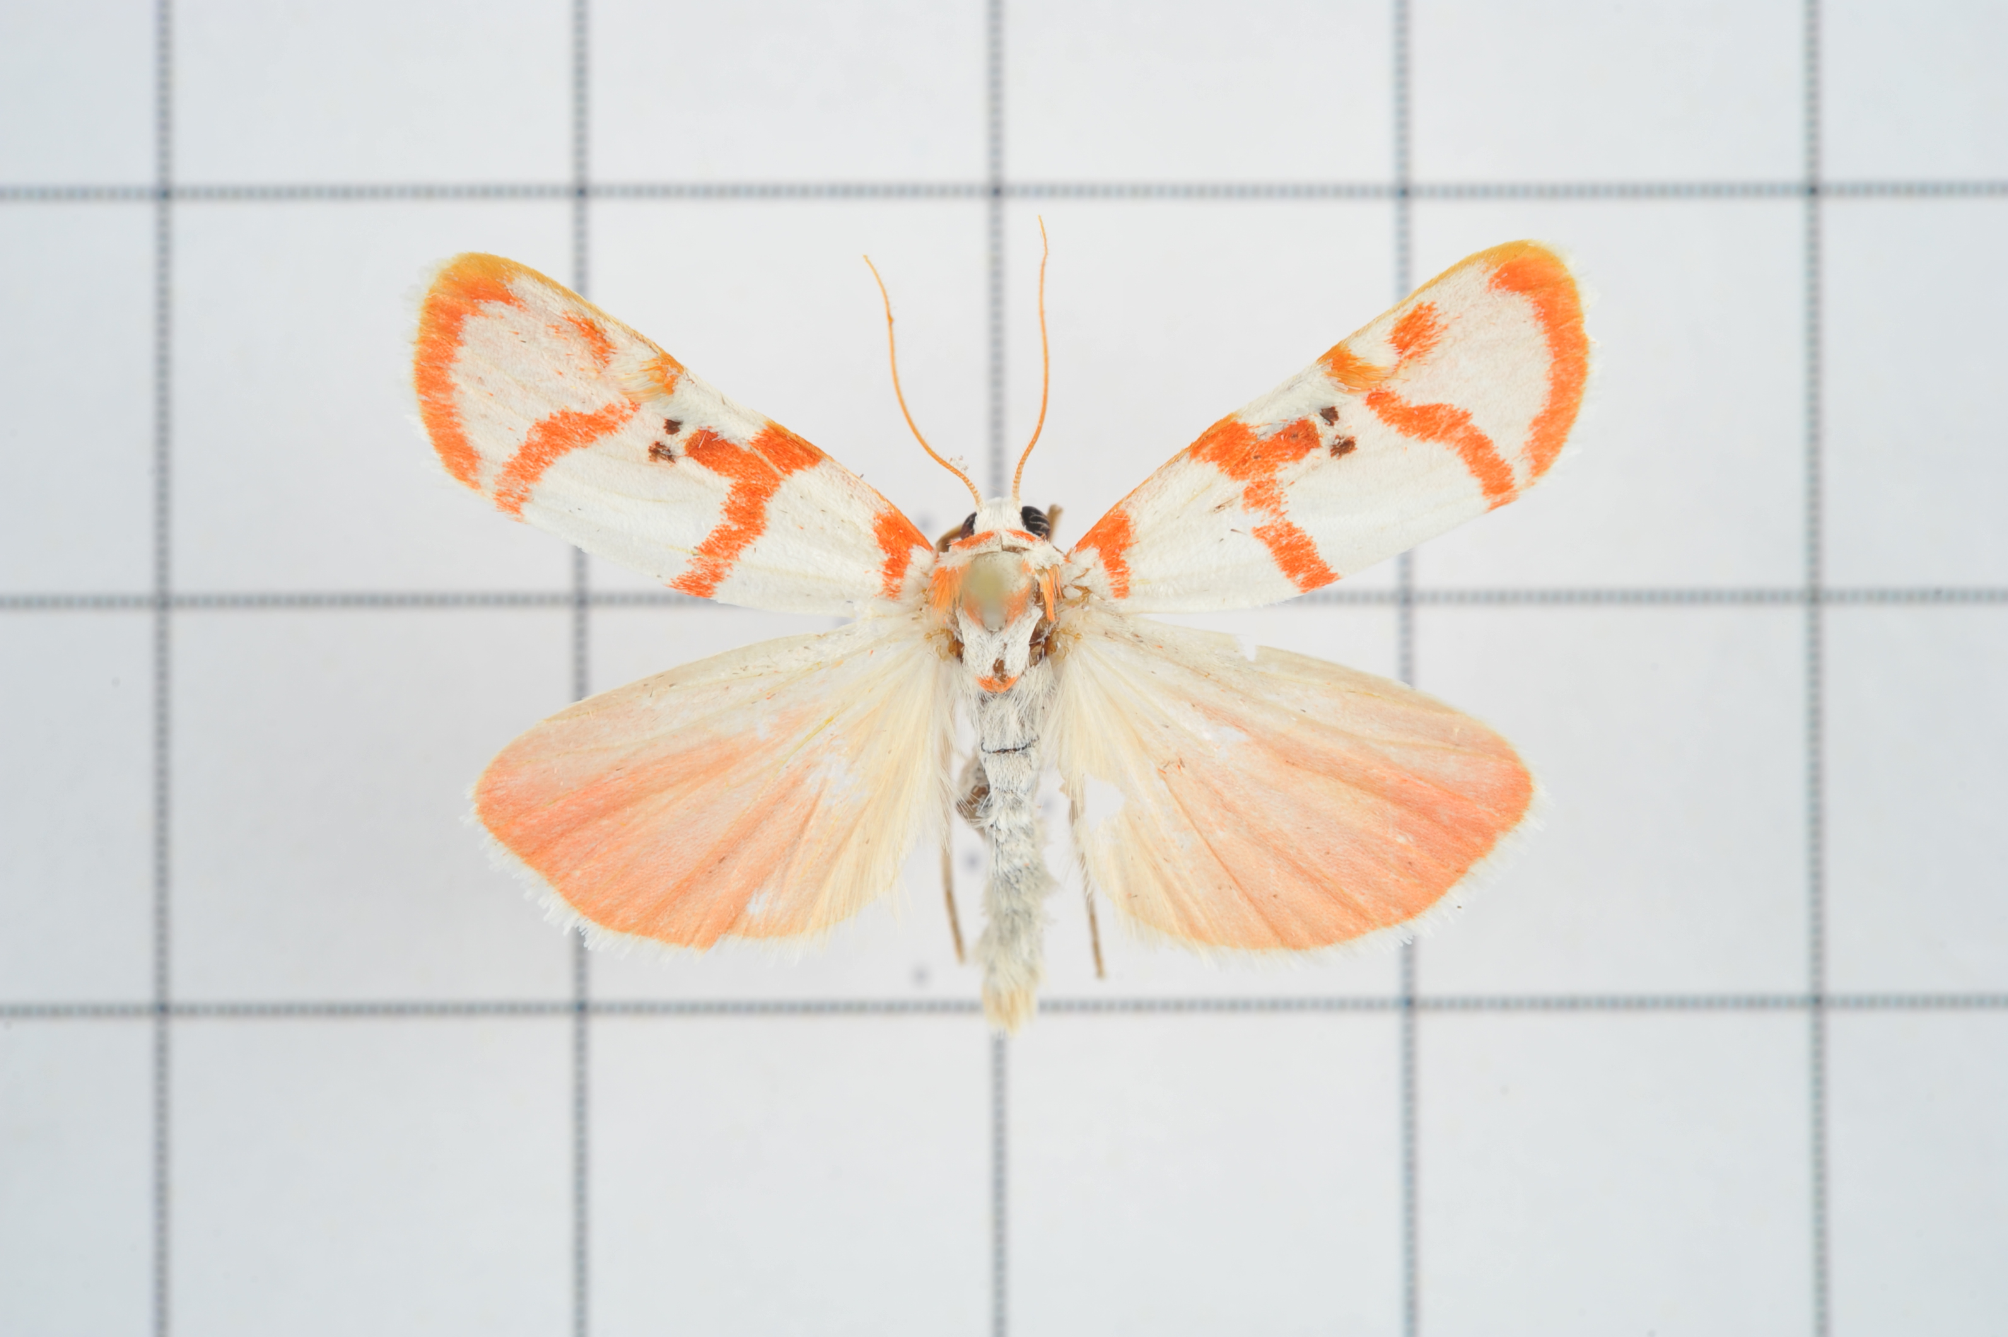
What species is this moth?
Cyana hamata hamata
